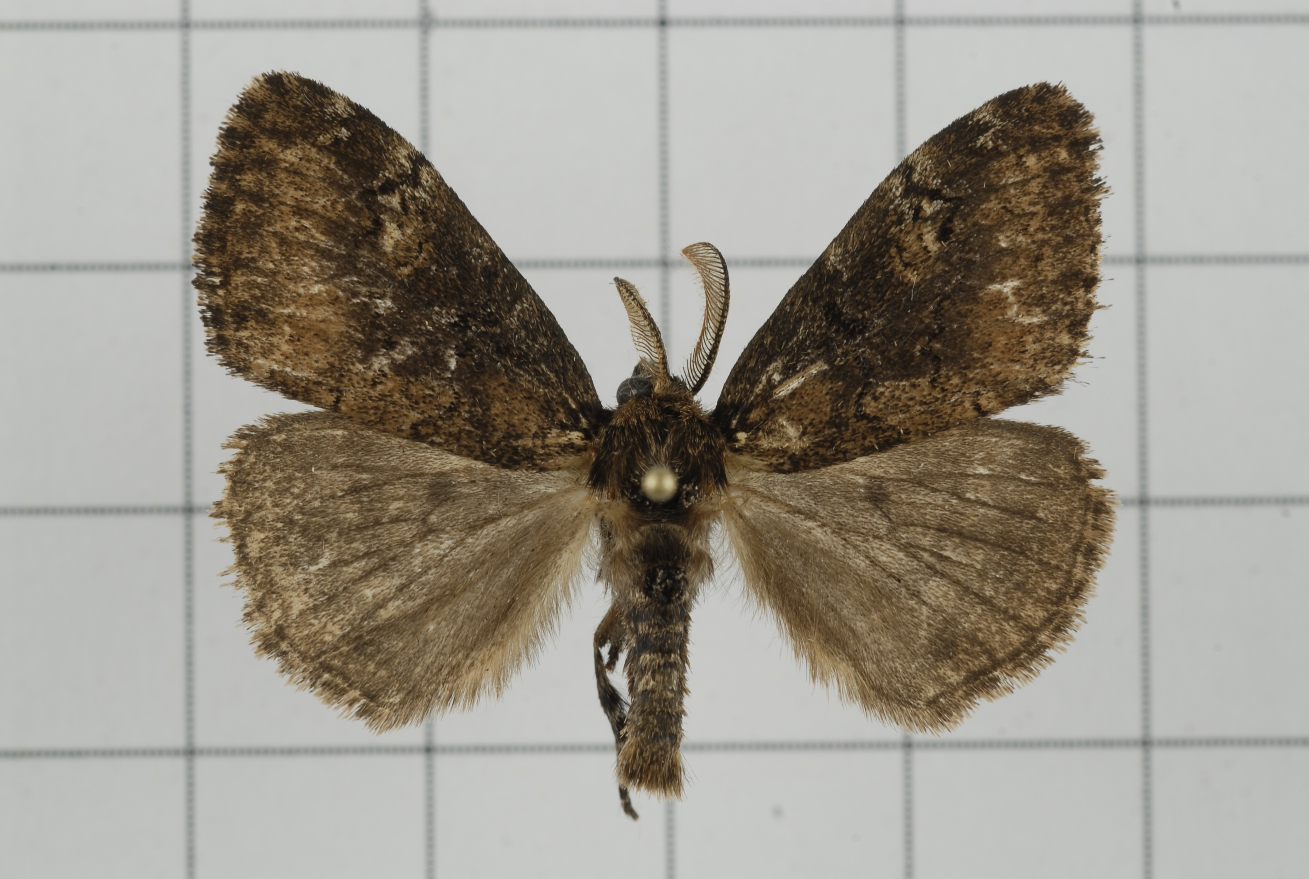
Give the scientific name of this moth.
Ilema kosemponica
